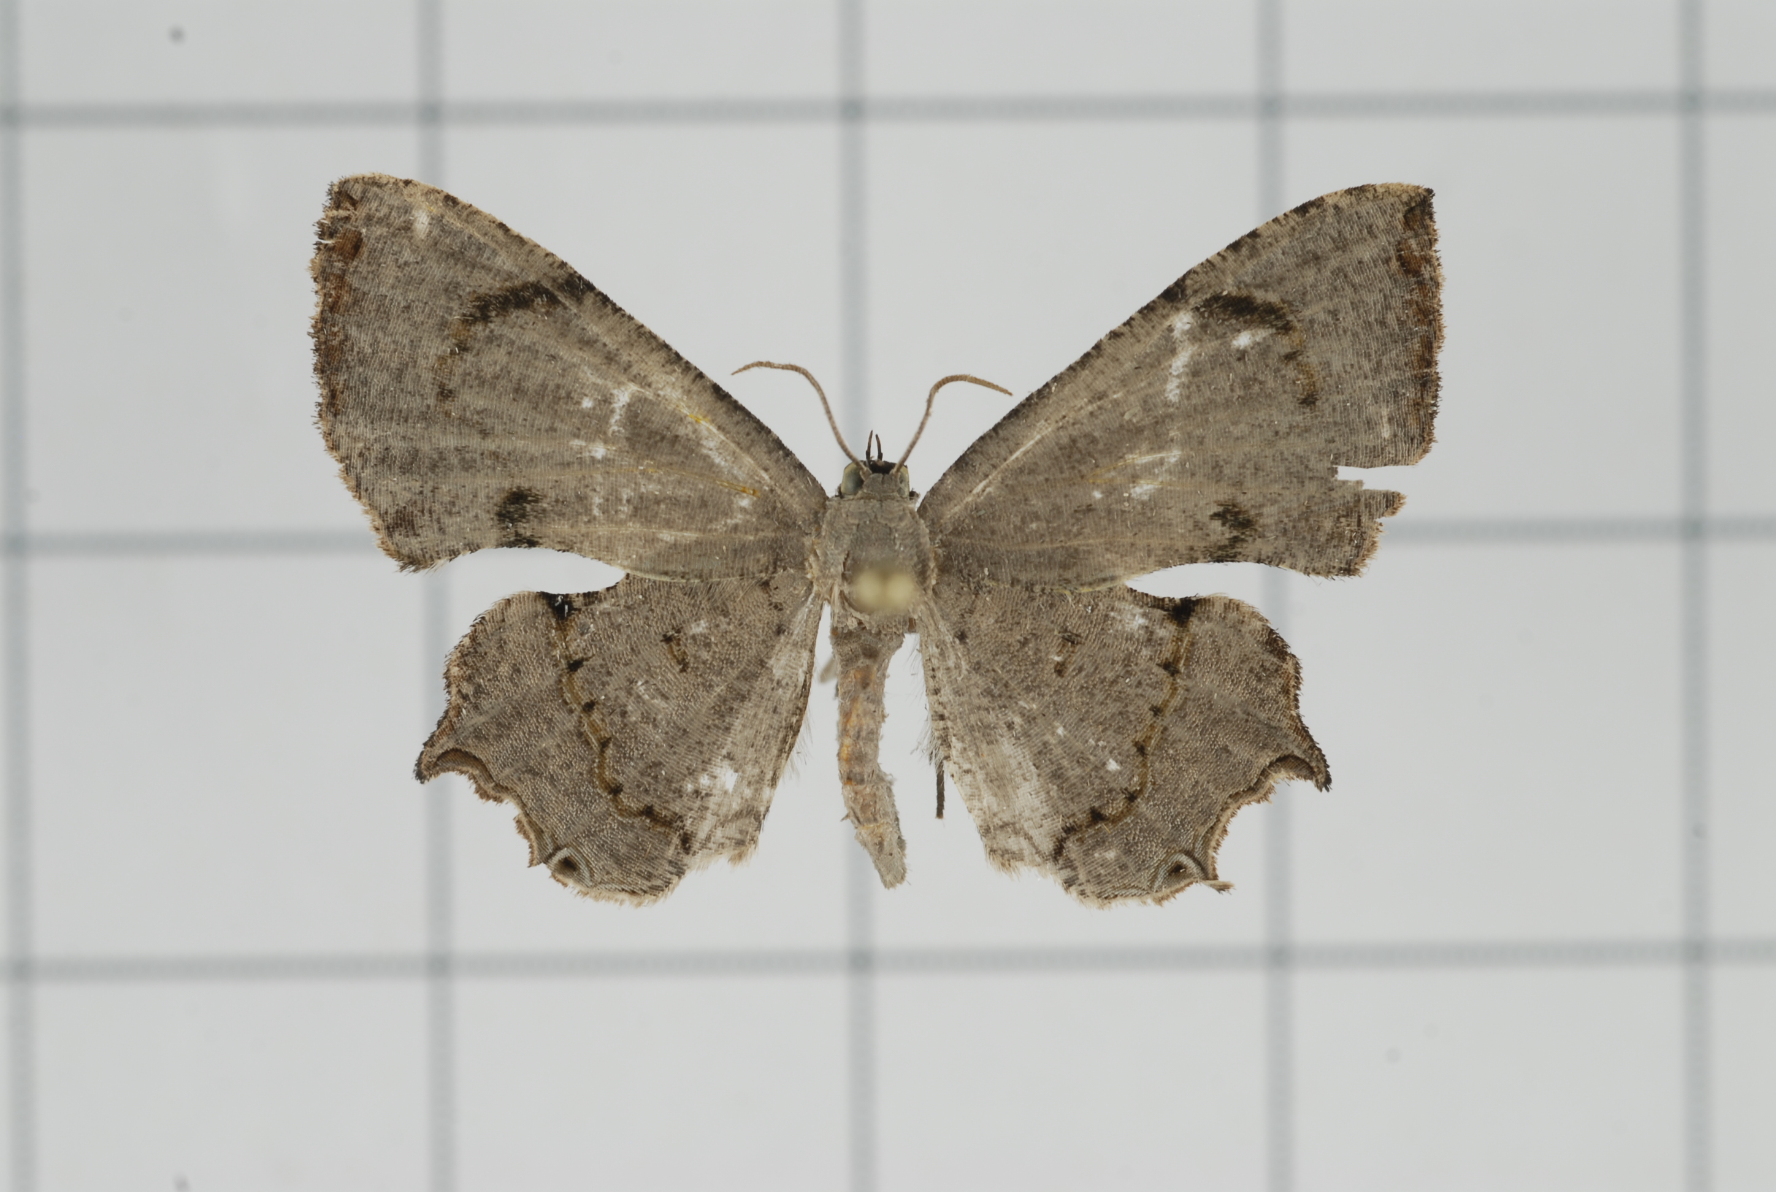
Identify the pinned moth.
Dysaethria quadricaudata
